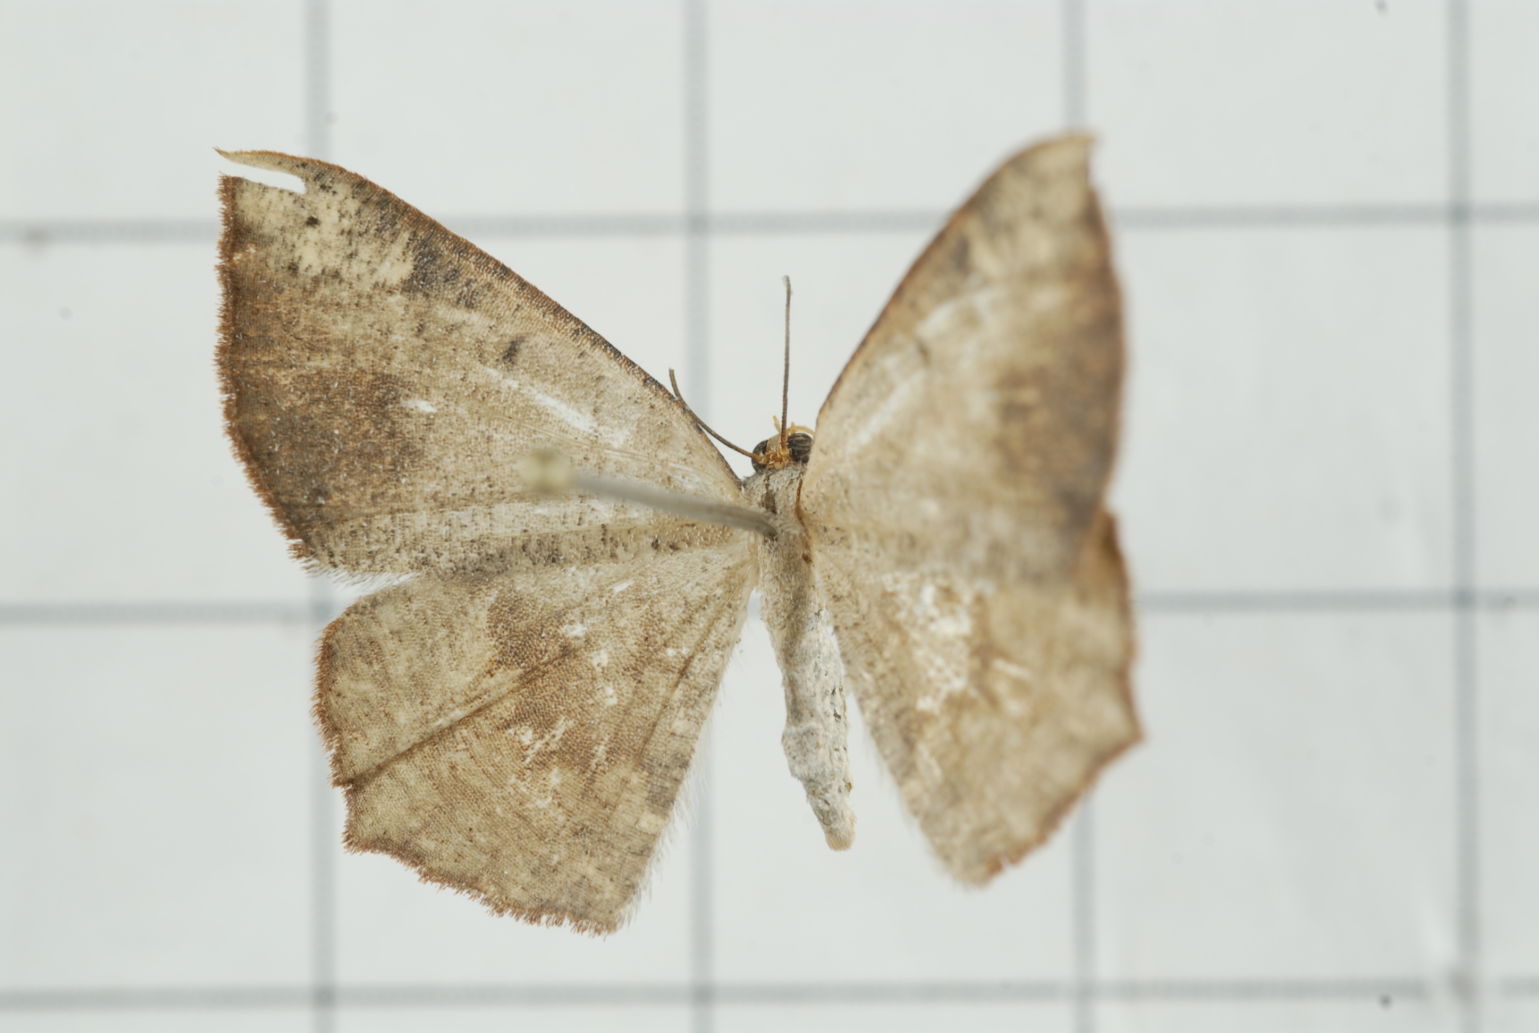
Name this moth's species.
Peratostega deletaria deletaria
